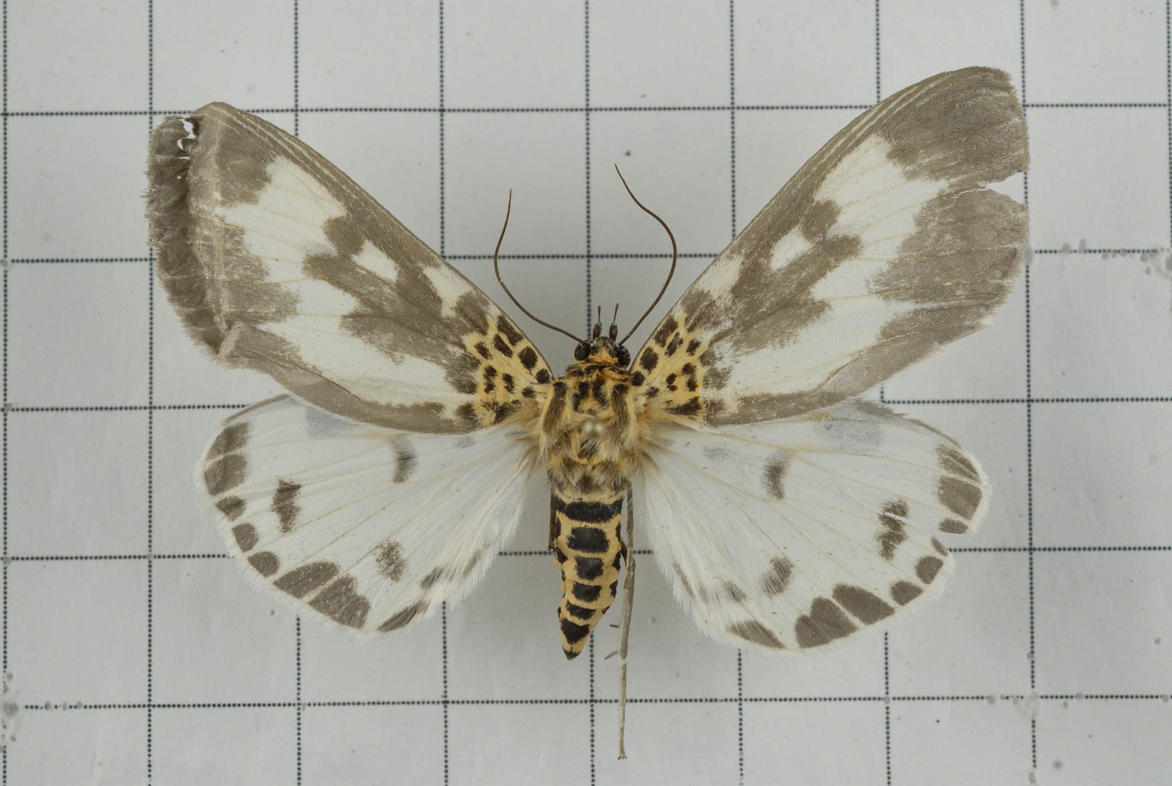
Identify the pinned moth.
Asota tortuosa
